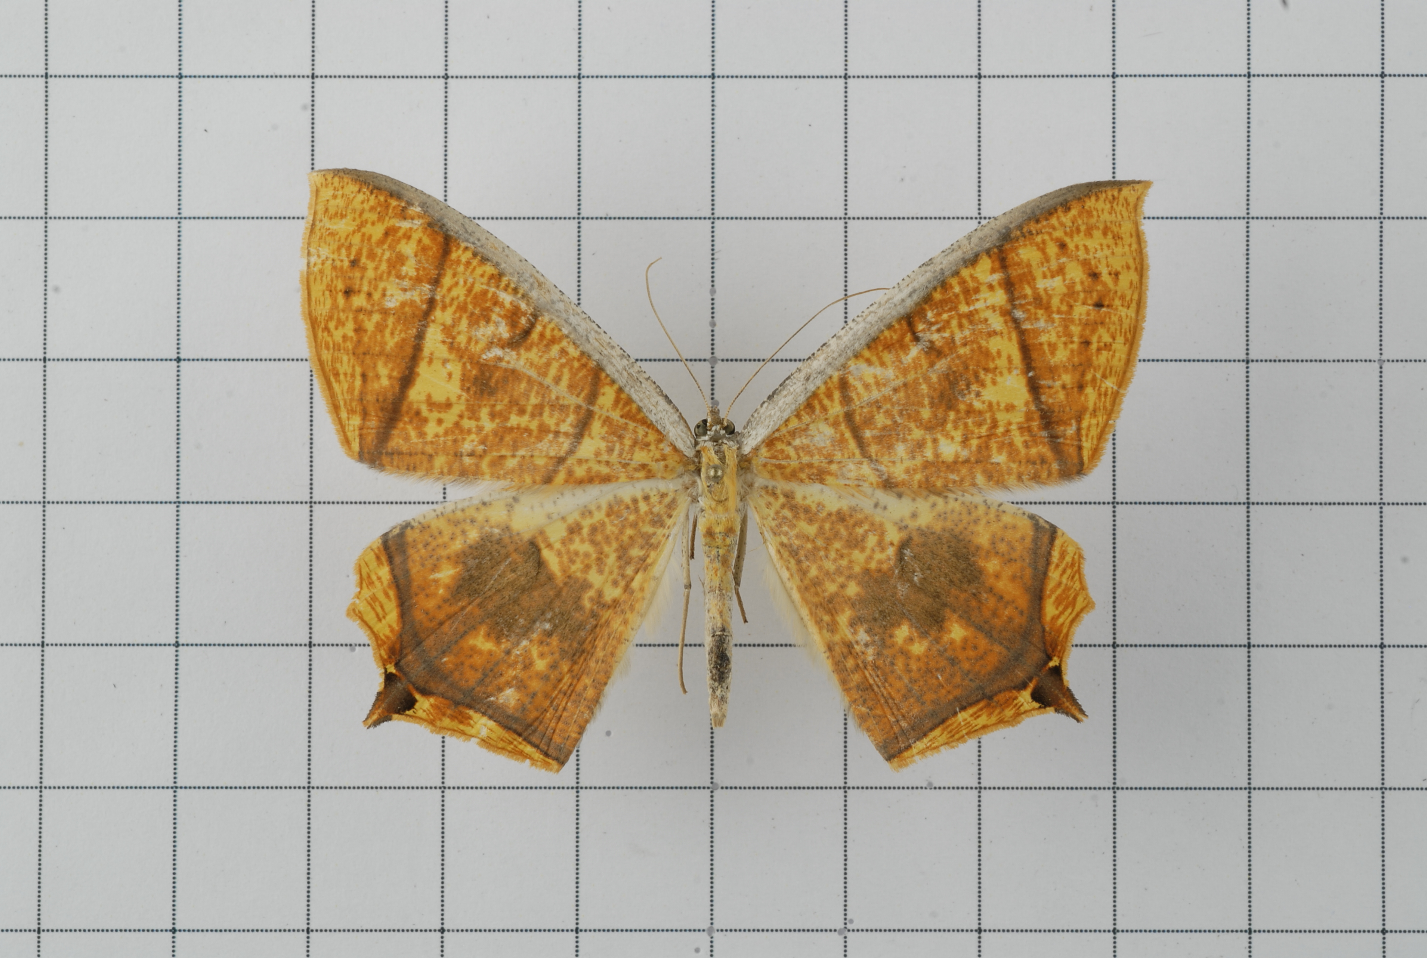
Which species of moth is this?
Thinopteryx crocoptera assamensis
